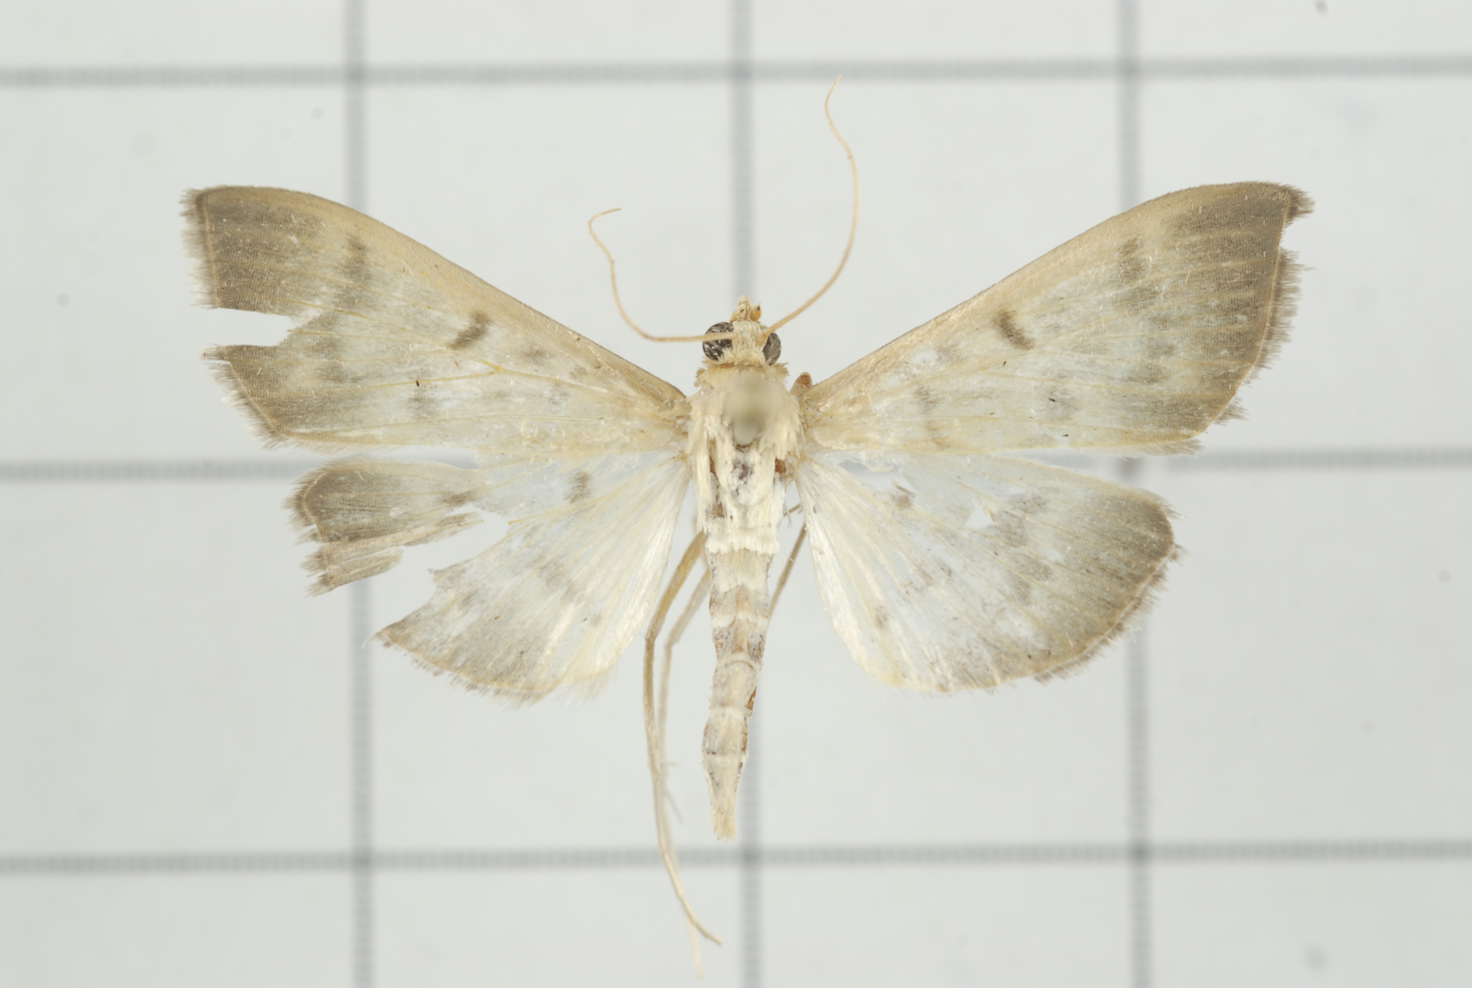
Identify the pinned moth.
Patania sabinusalis
